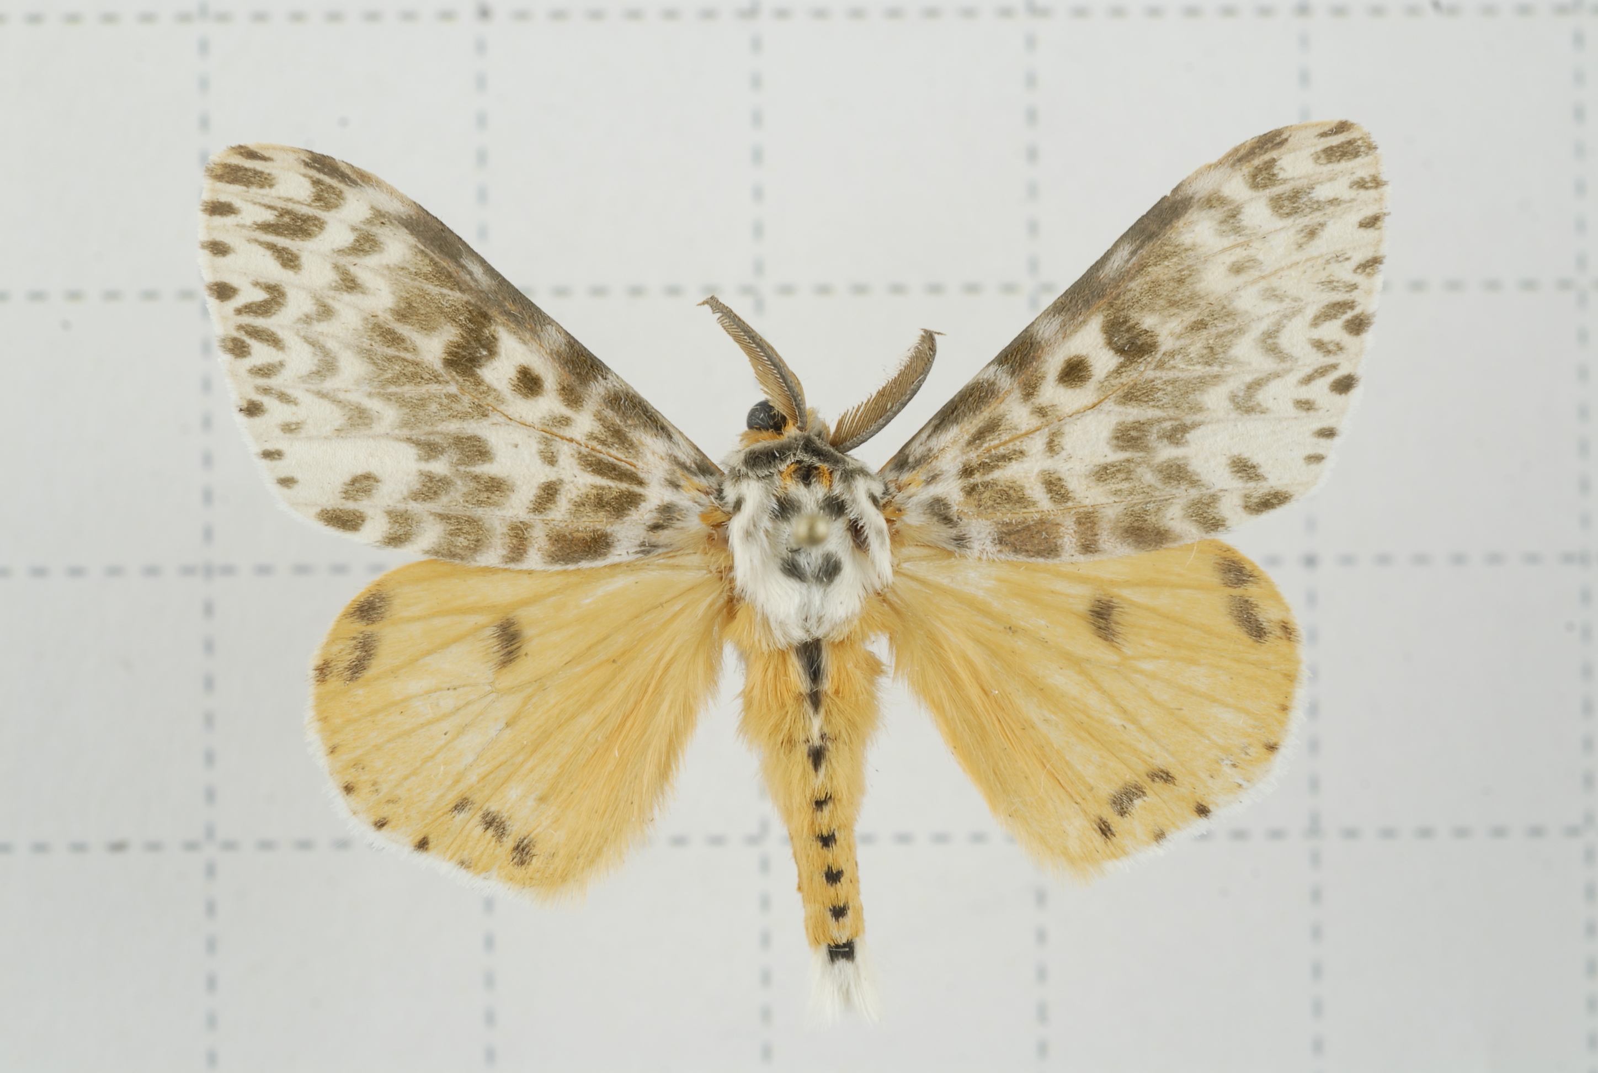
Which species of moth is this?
Lymantria mathura subpallida
